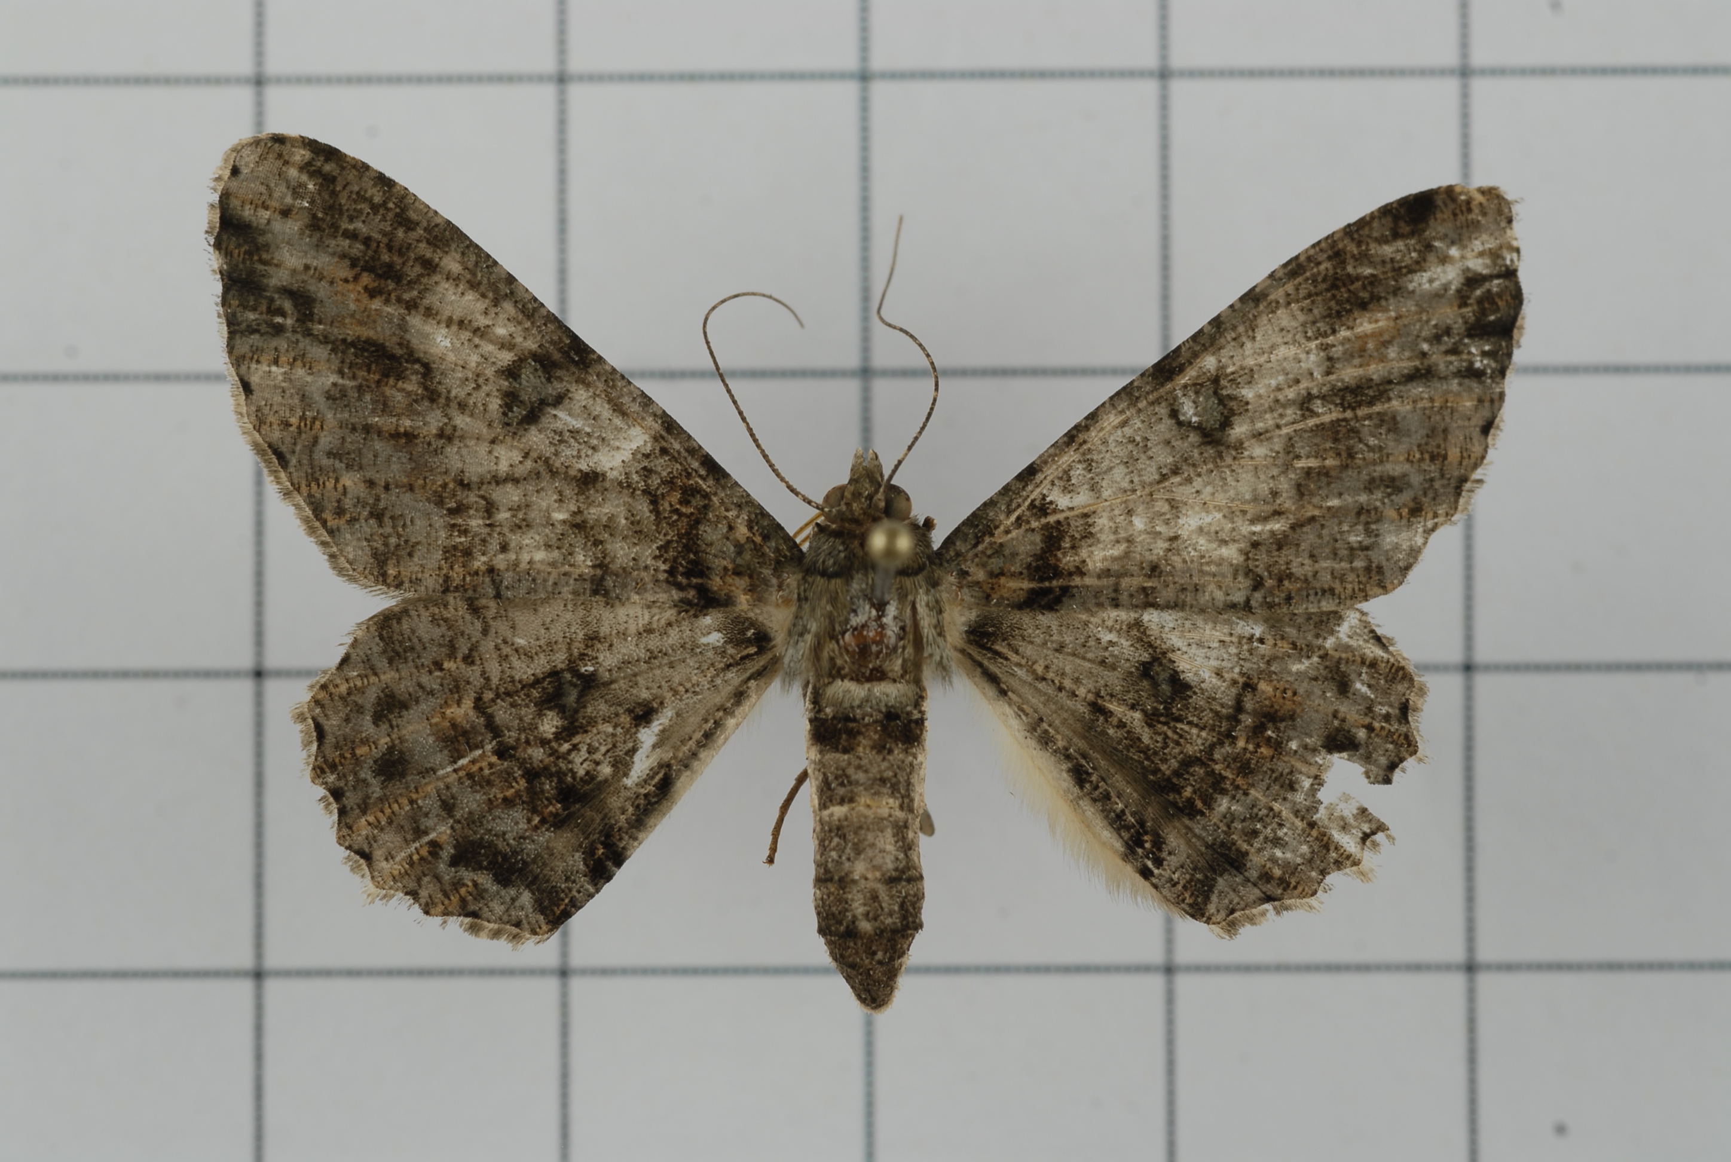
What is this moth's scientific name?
Cleora alienaria
